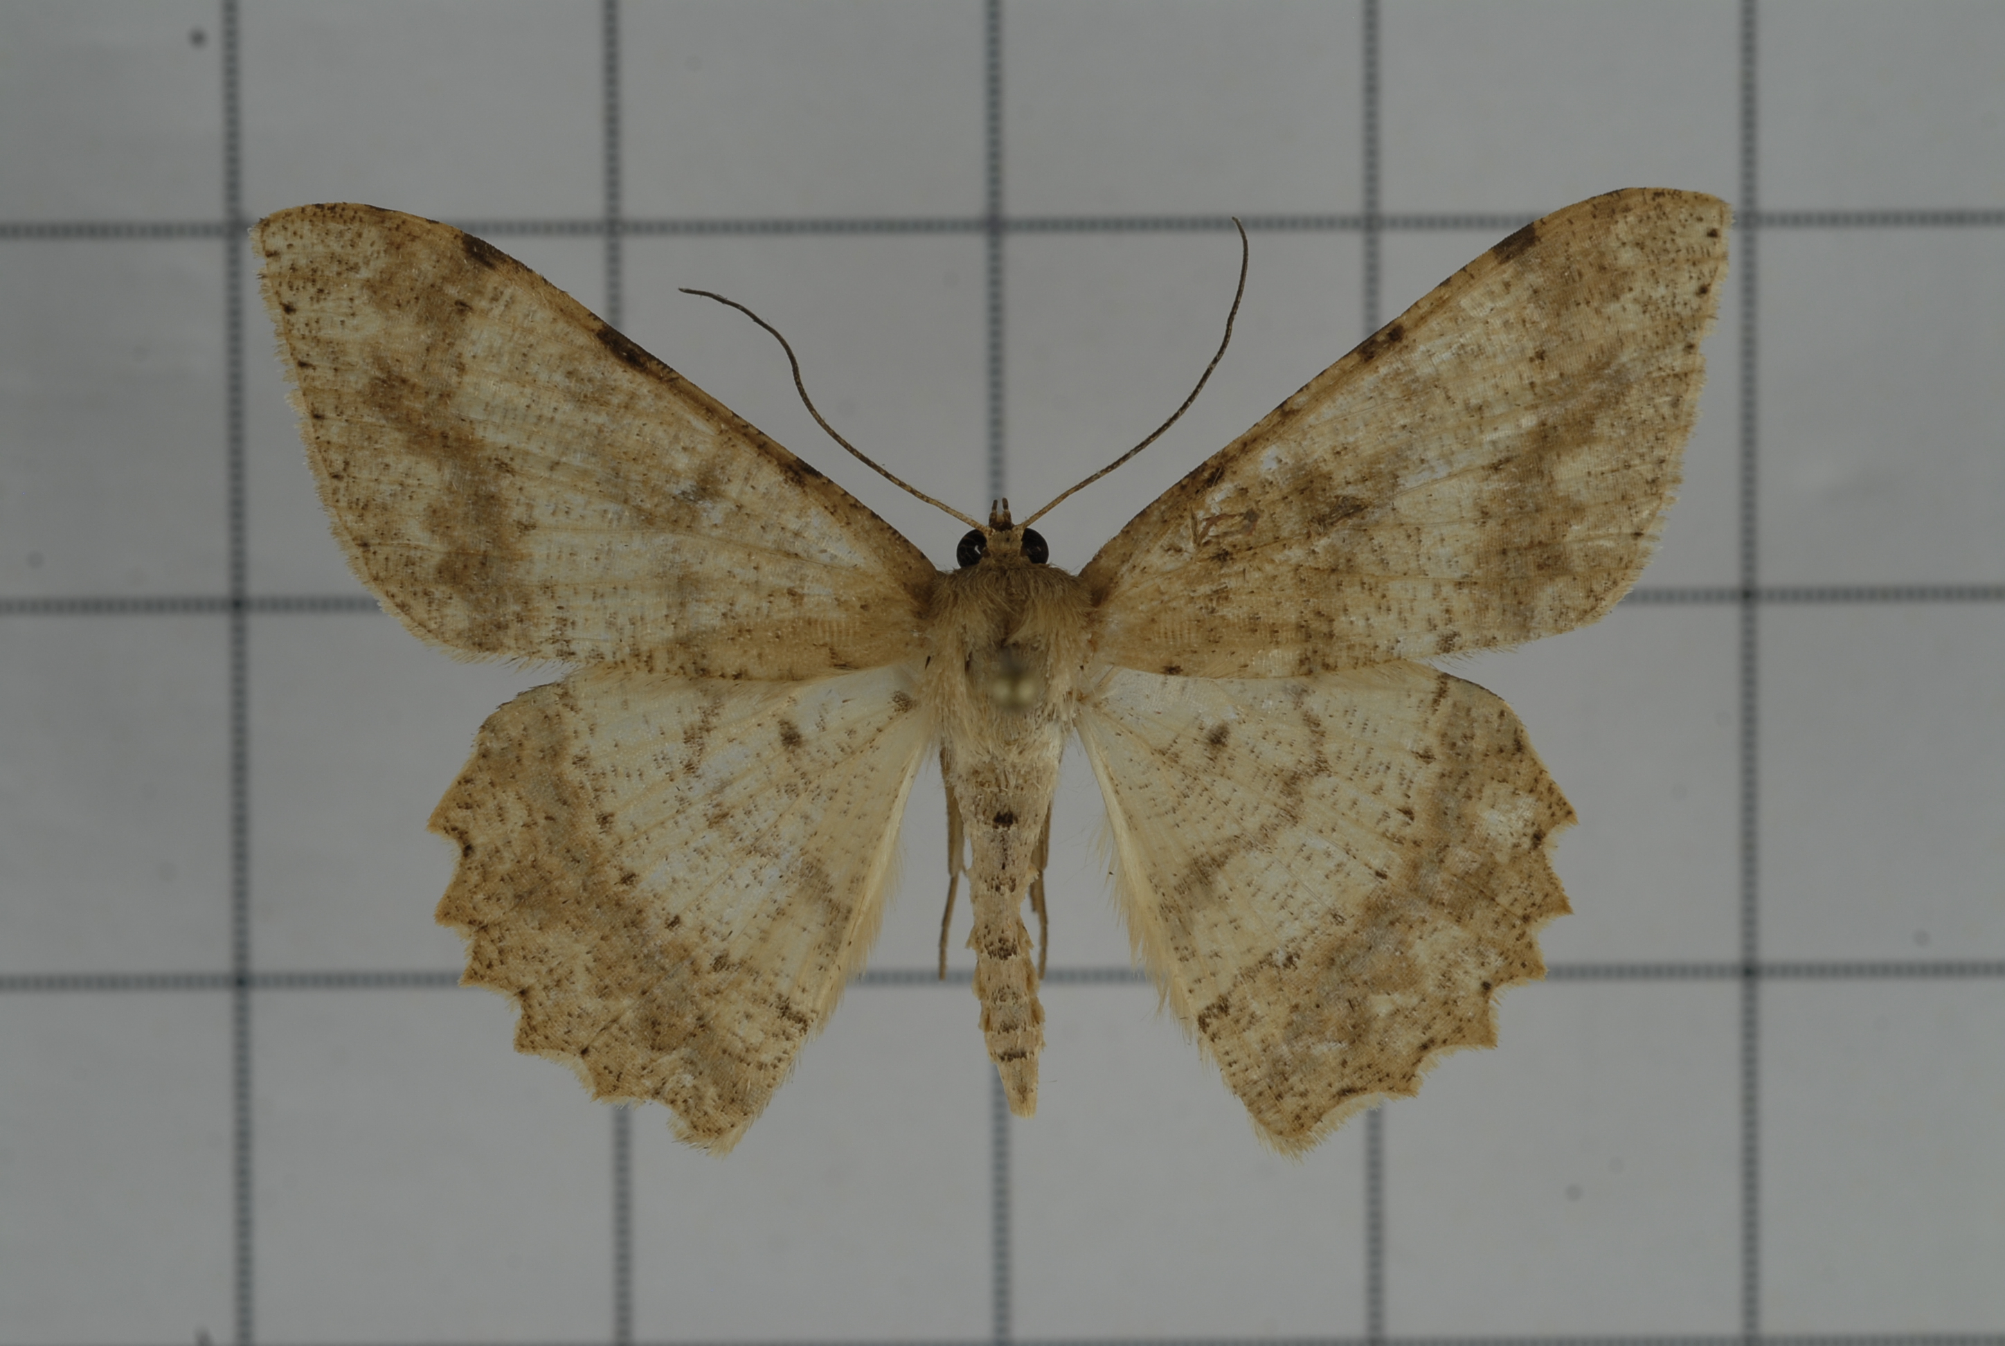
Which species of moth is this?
Luxiaria emphatica
